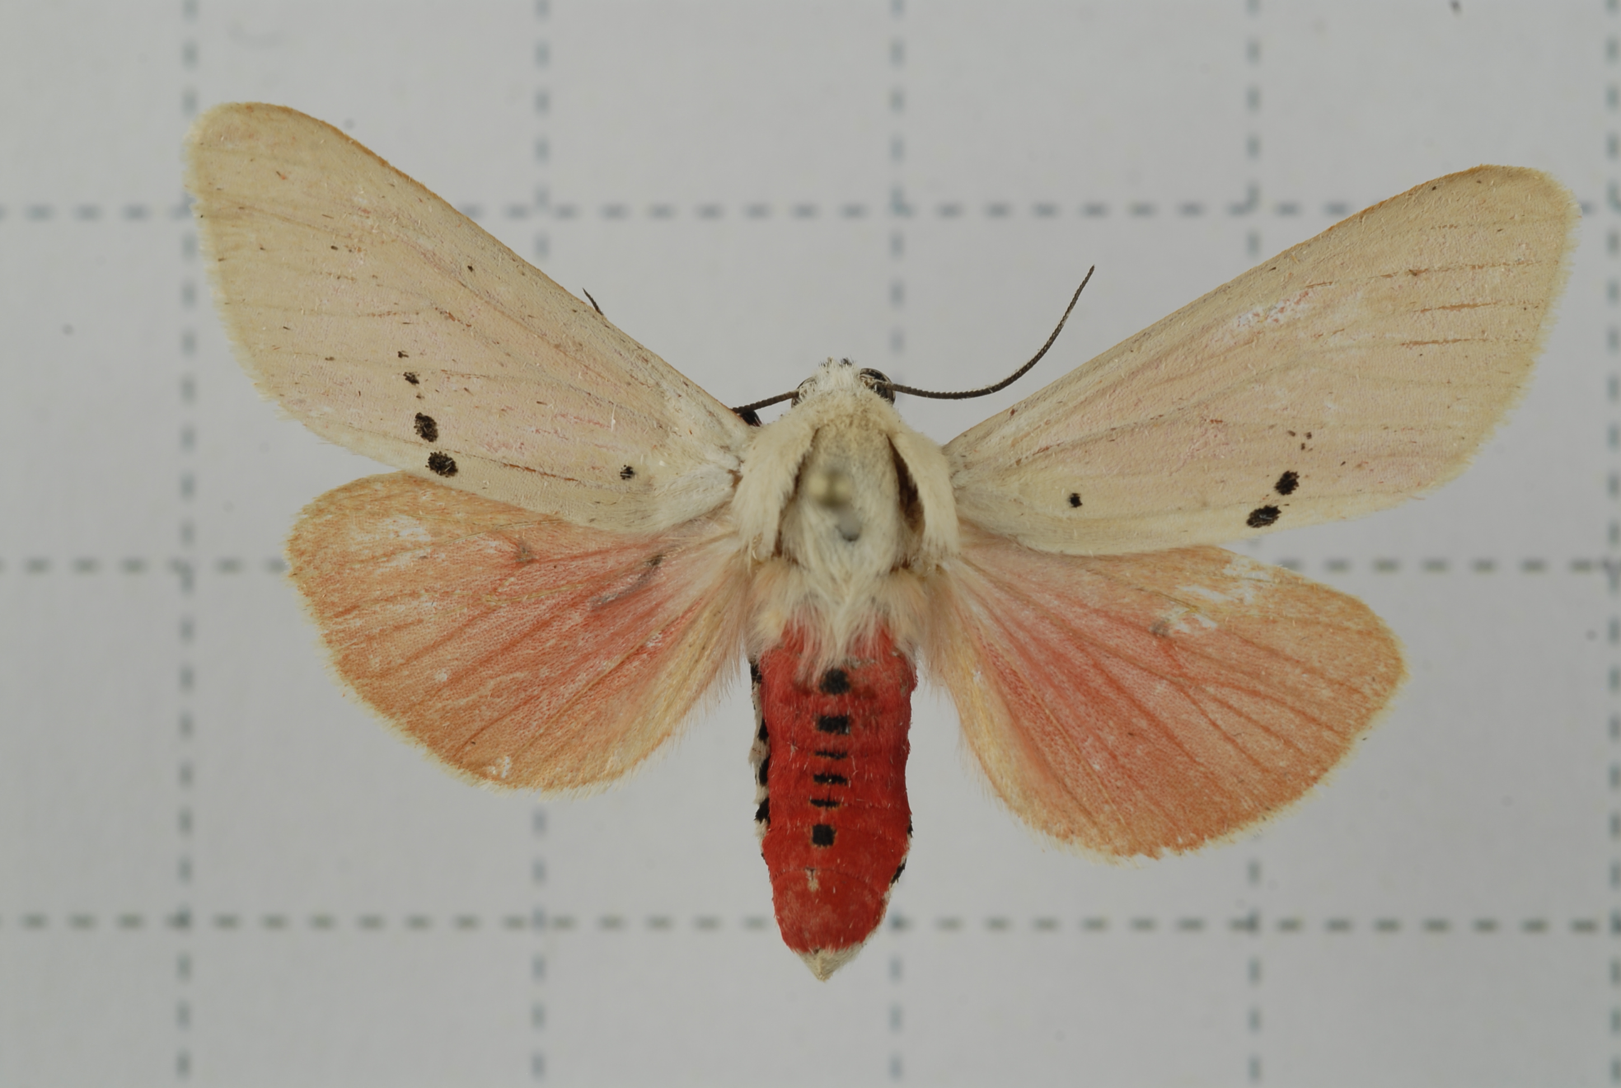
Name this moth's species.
Spilarctia subcarnea
